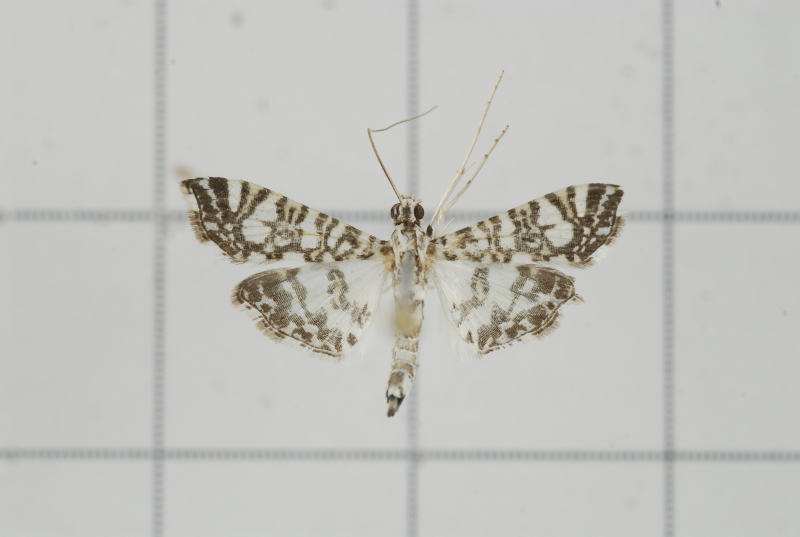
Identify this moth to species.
Chabulina onychinalis
